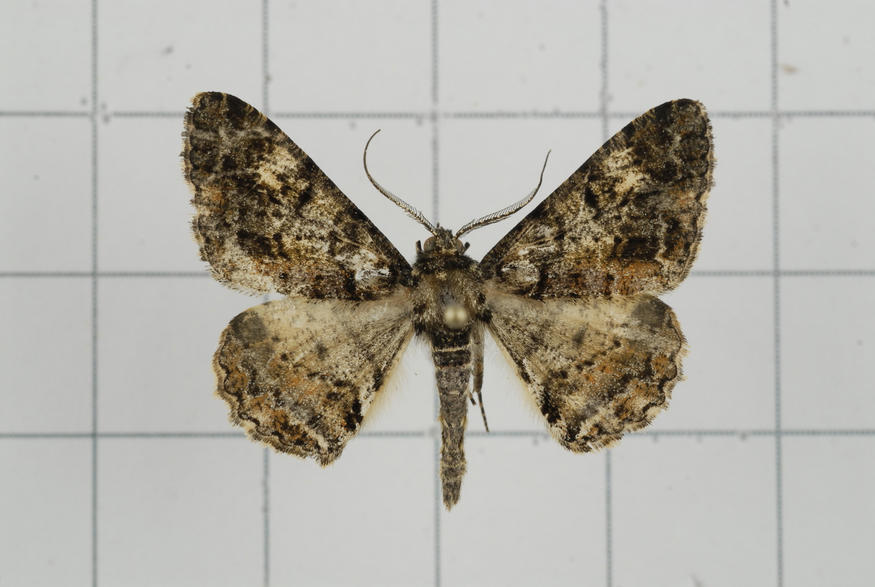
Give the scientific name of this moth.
Alcis taiwanovariegata
